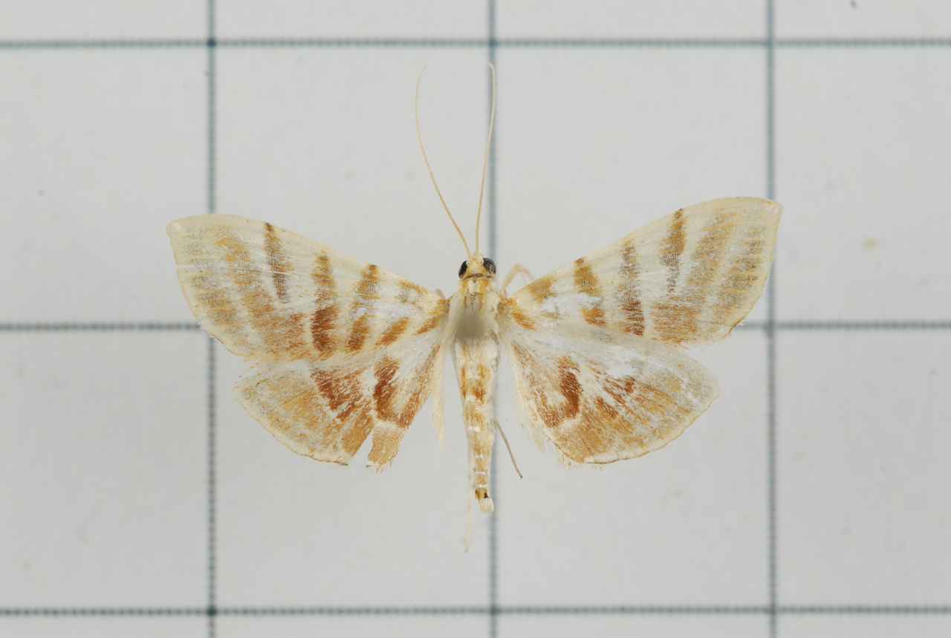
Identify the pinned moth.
Pagyda auroralis
